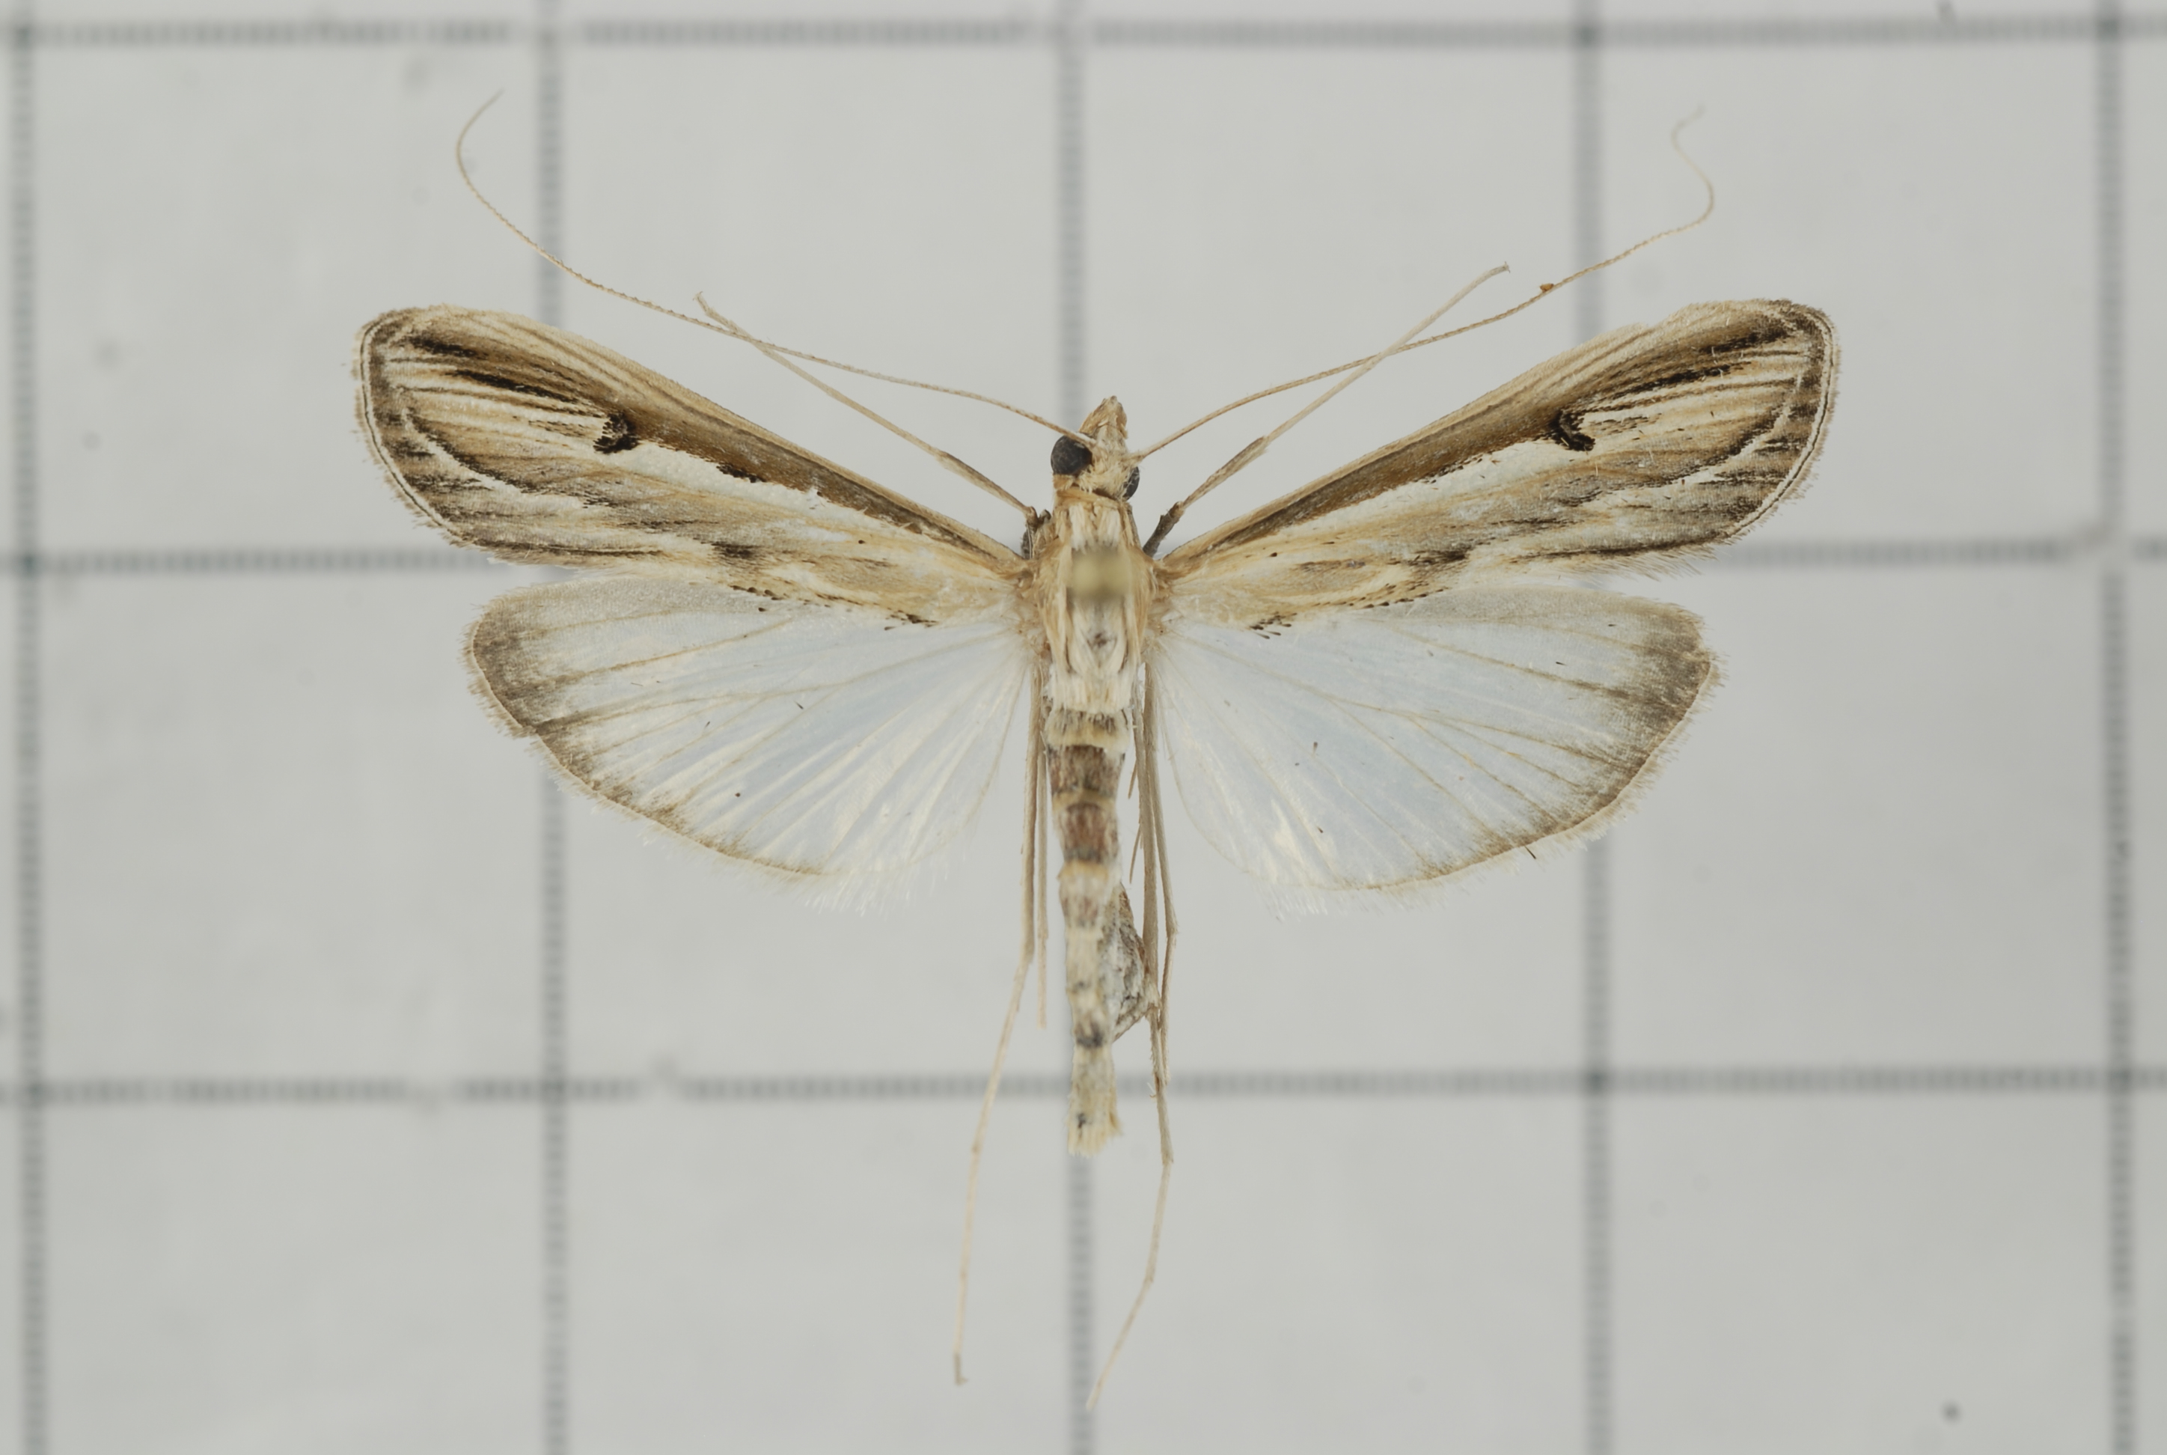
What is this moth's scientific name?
Euclasta dafamatalis
